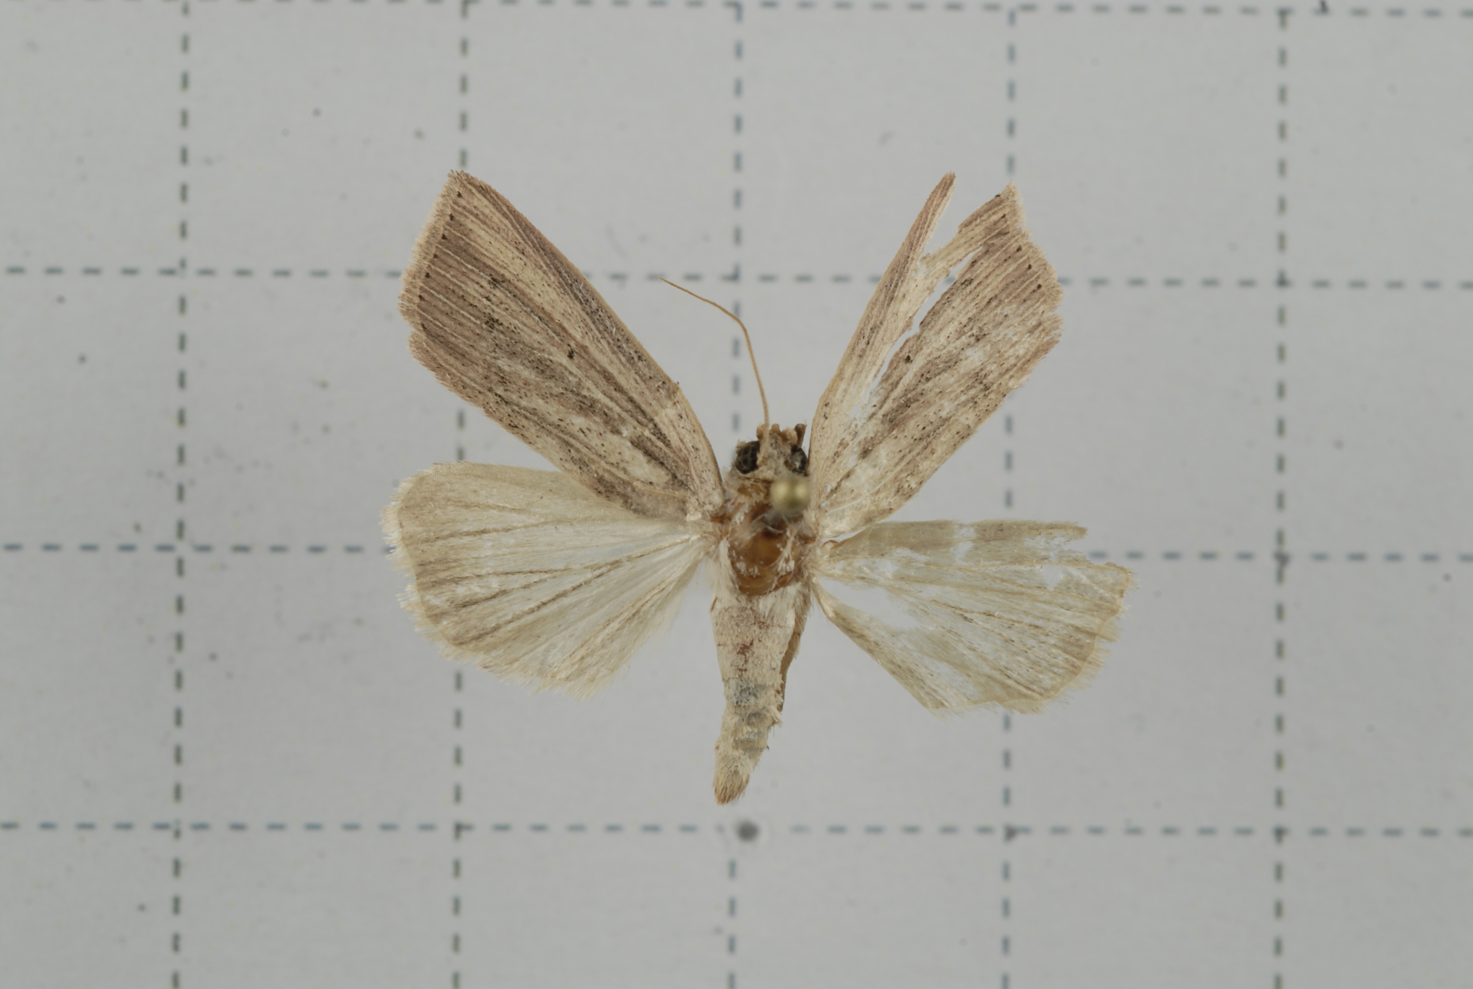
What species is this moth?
Mythimna radiata
